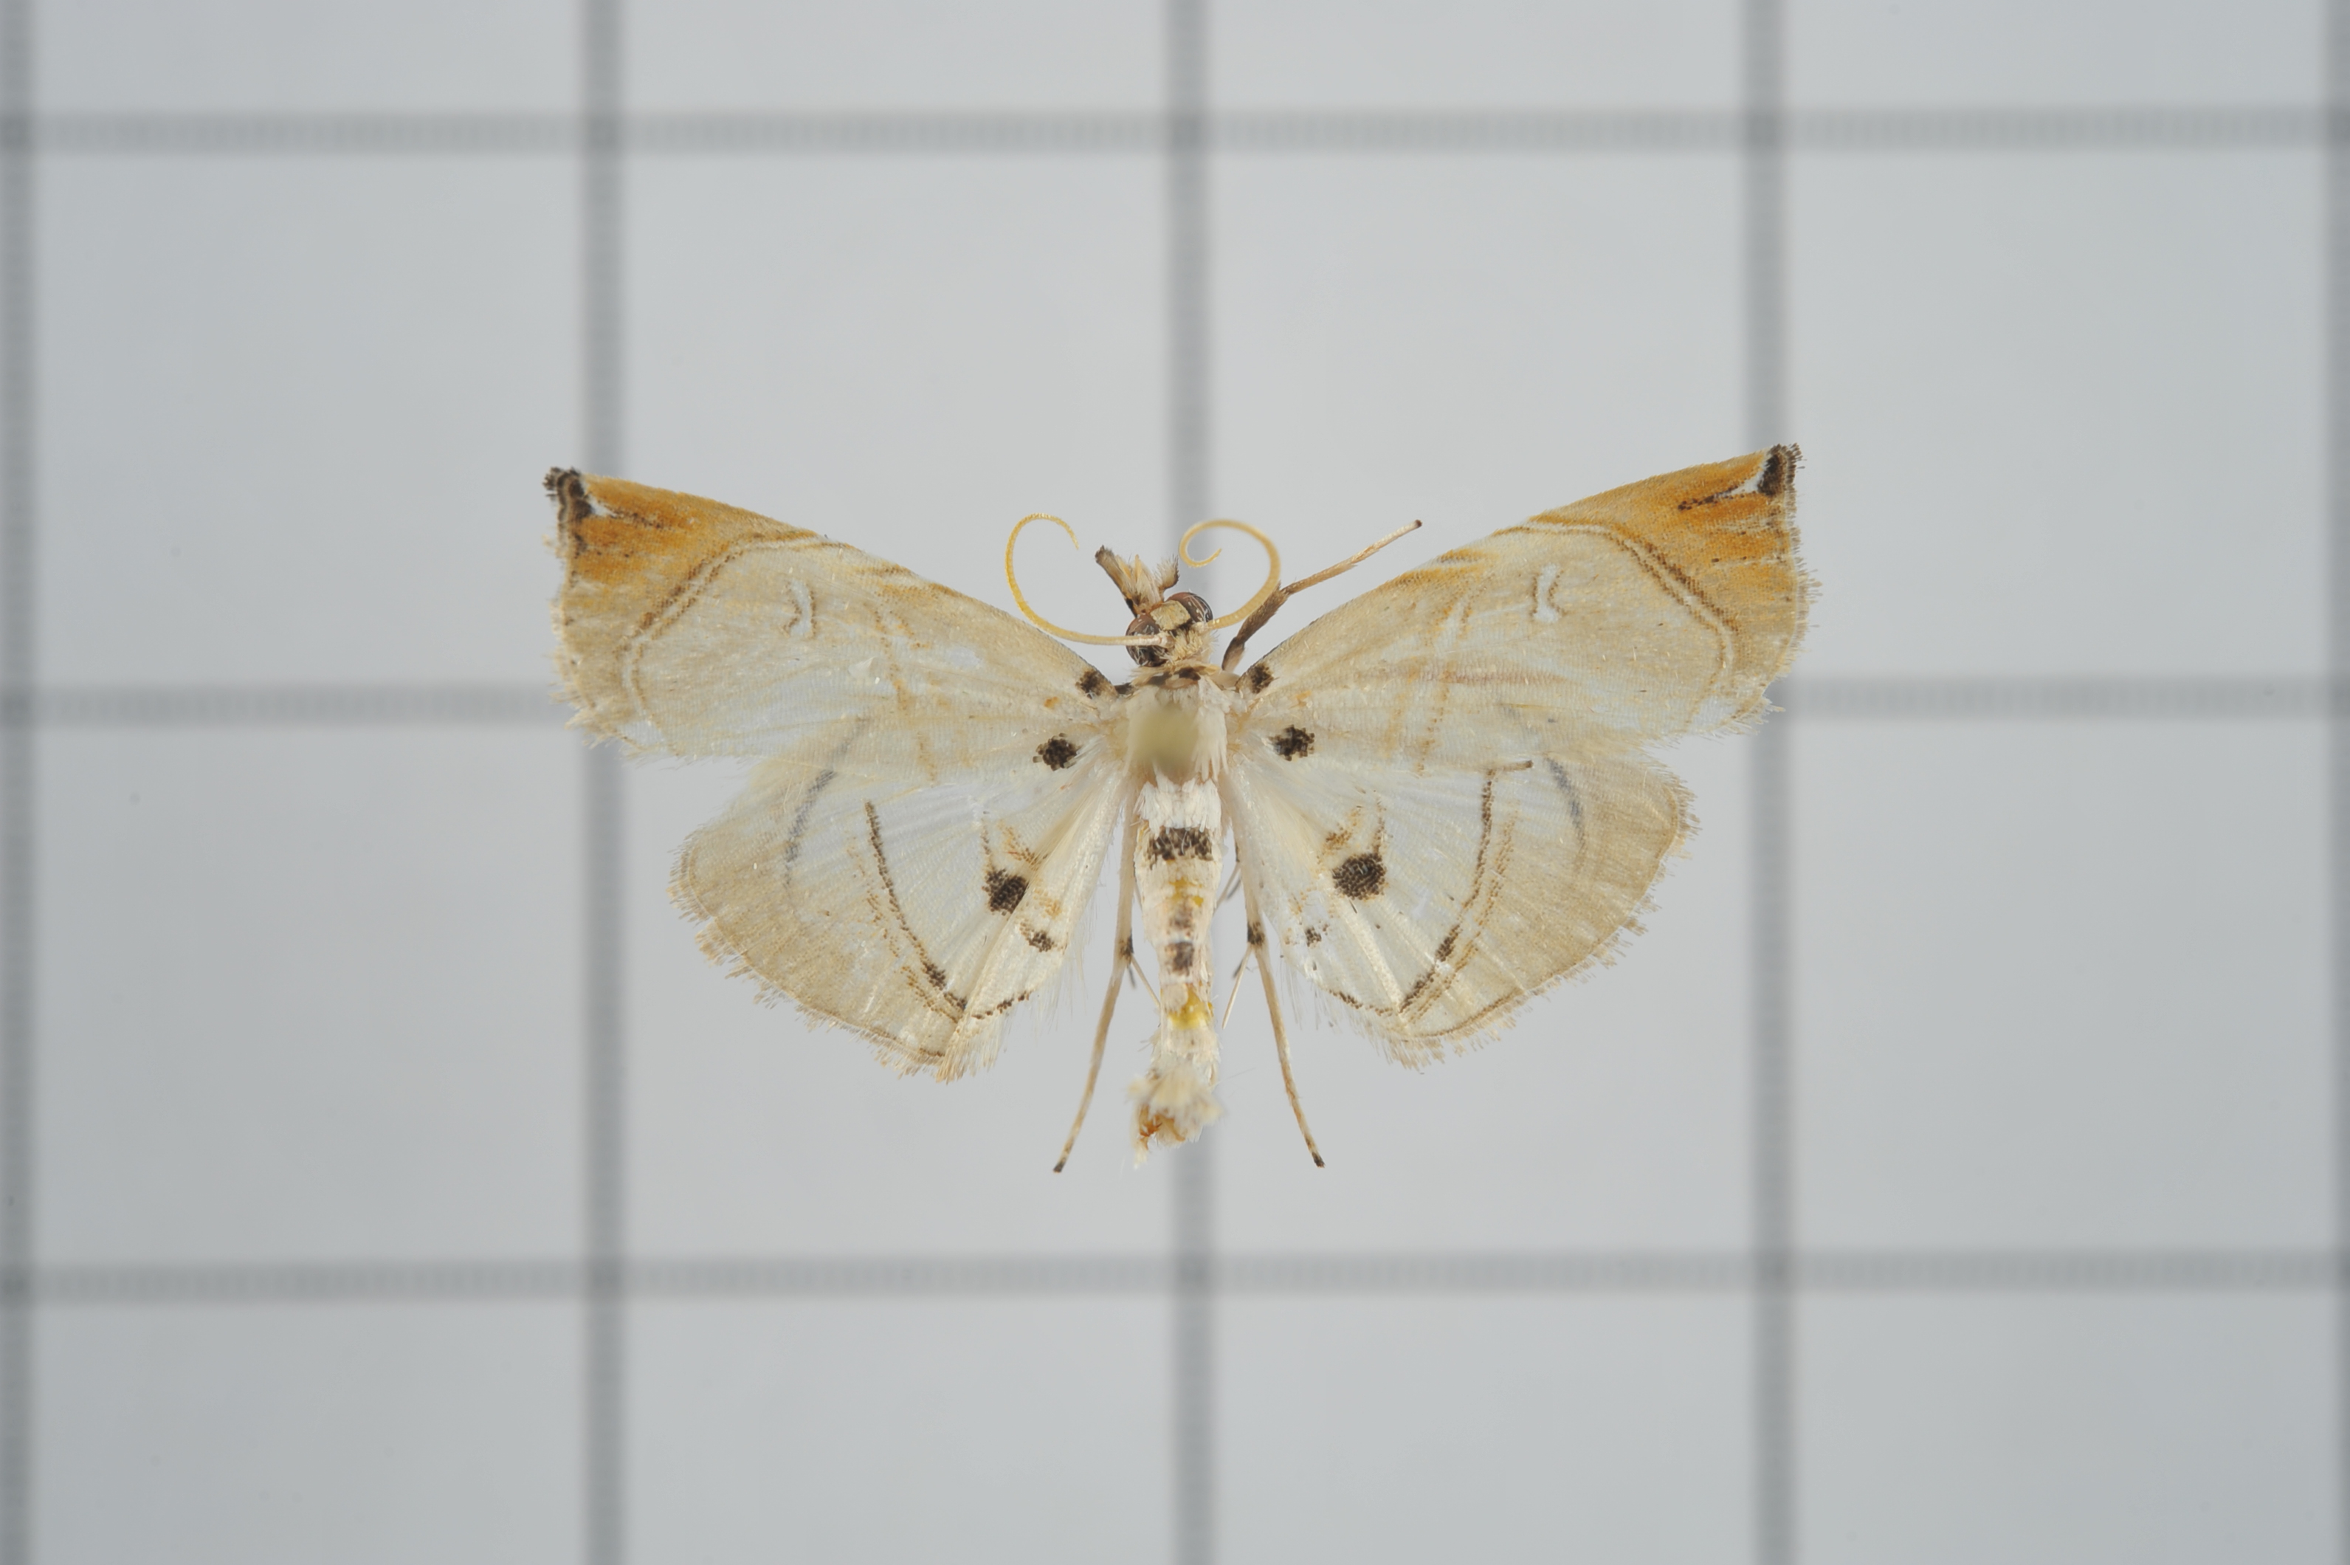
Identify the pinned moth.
Hendecasis hampsoni
